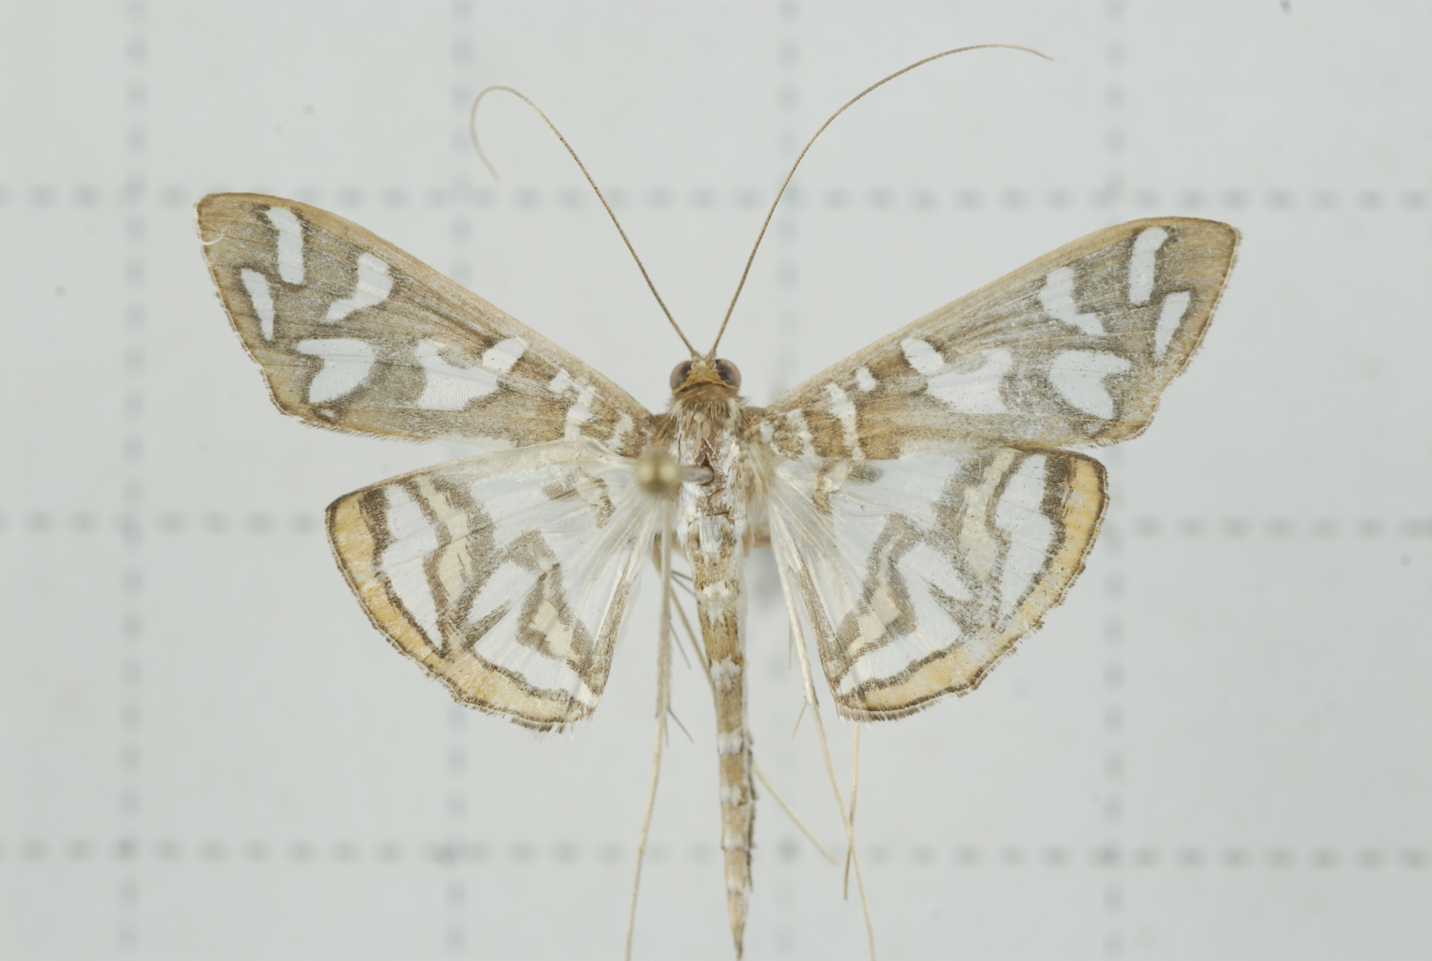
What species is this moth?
Nausinoe perspectata
